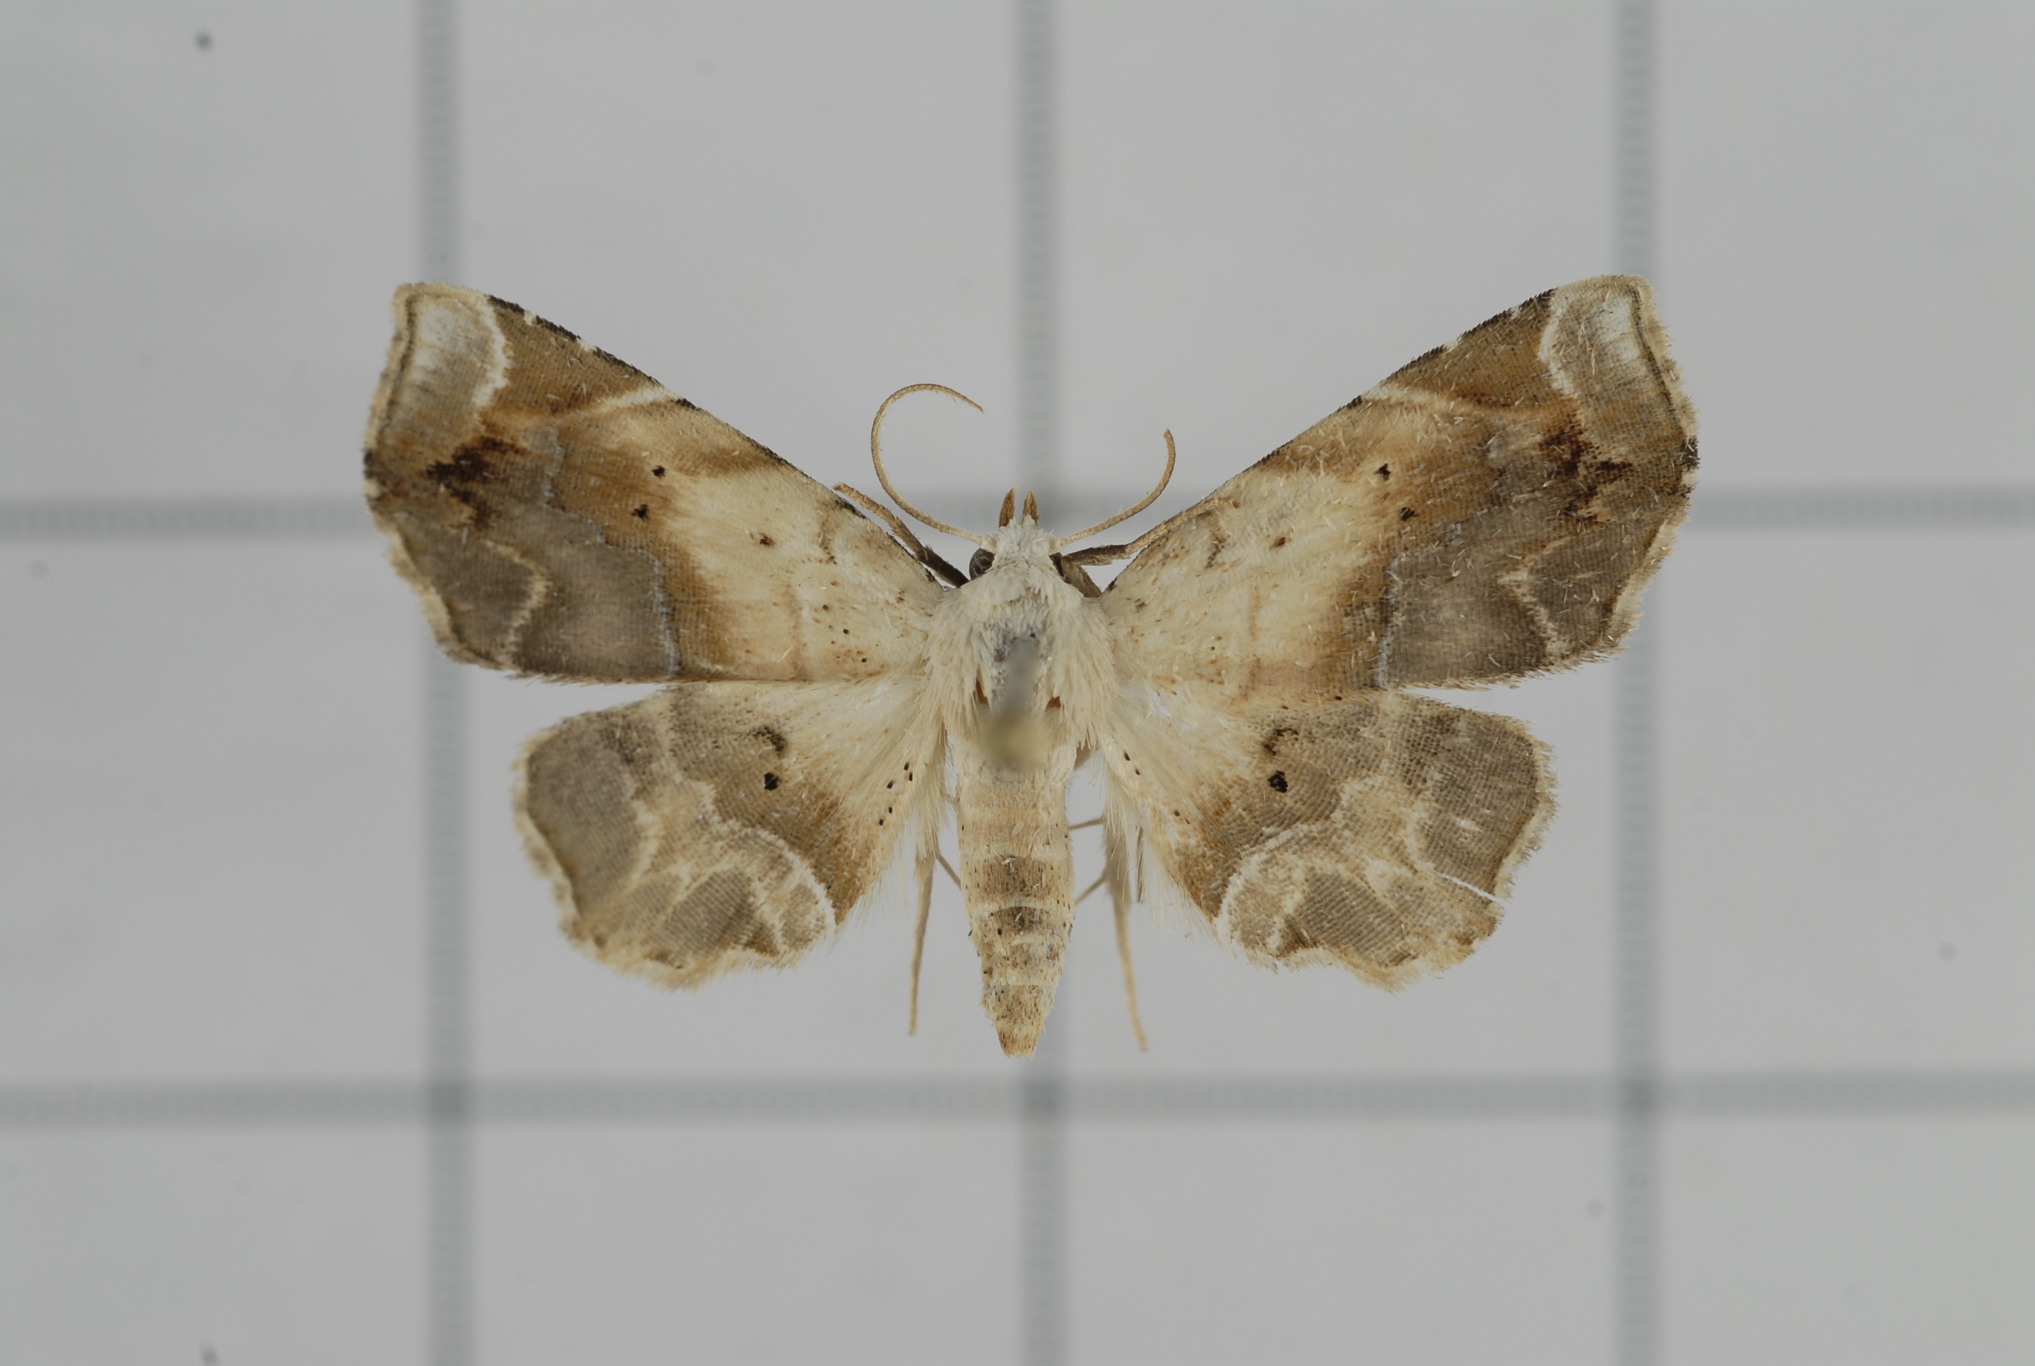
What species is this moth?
Eugraptoblemma pictalis
